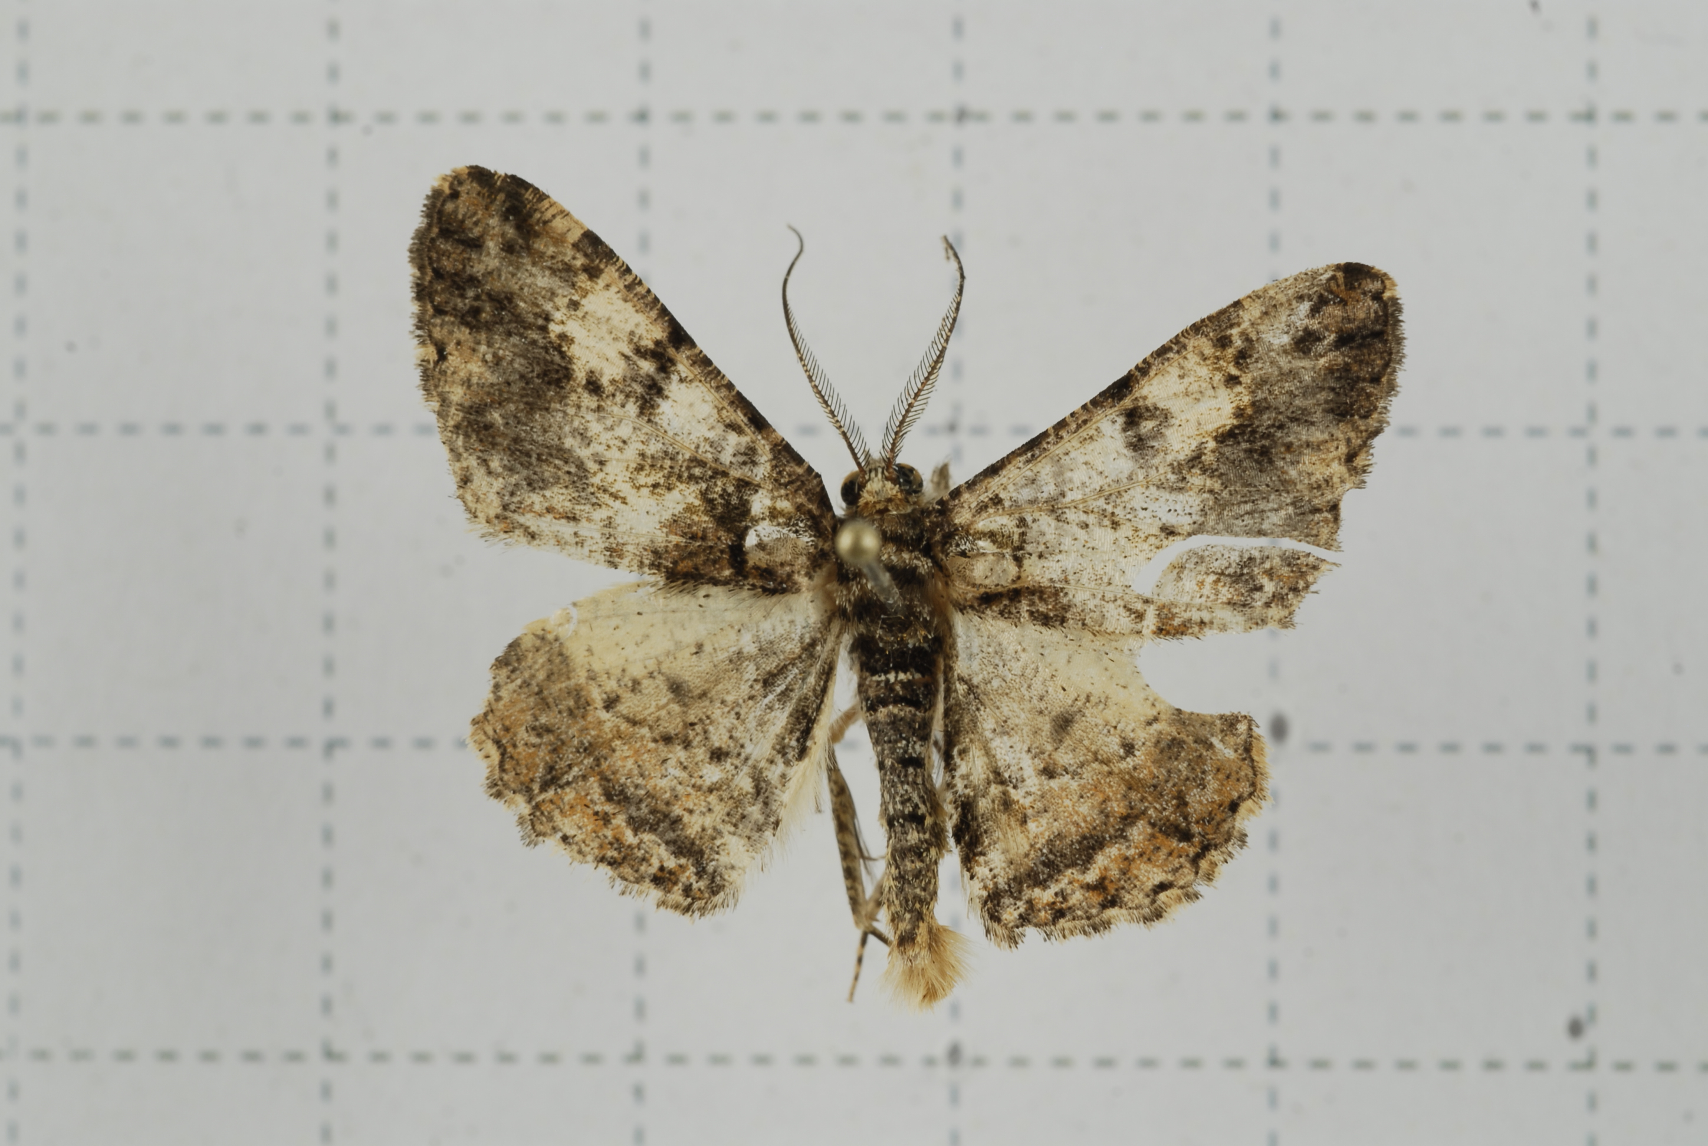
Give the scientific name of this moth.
Alcis taiwanovariegata
